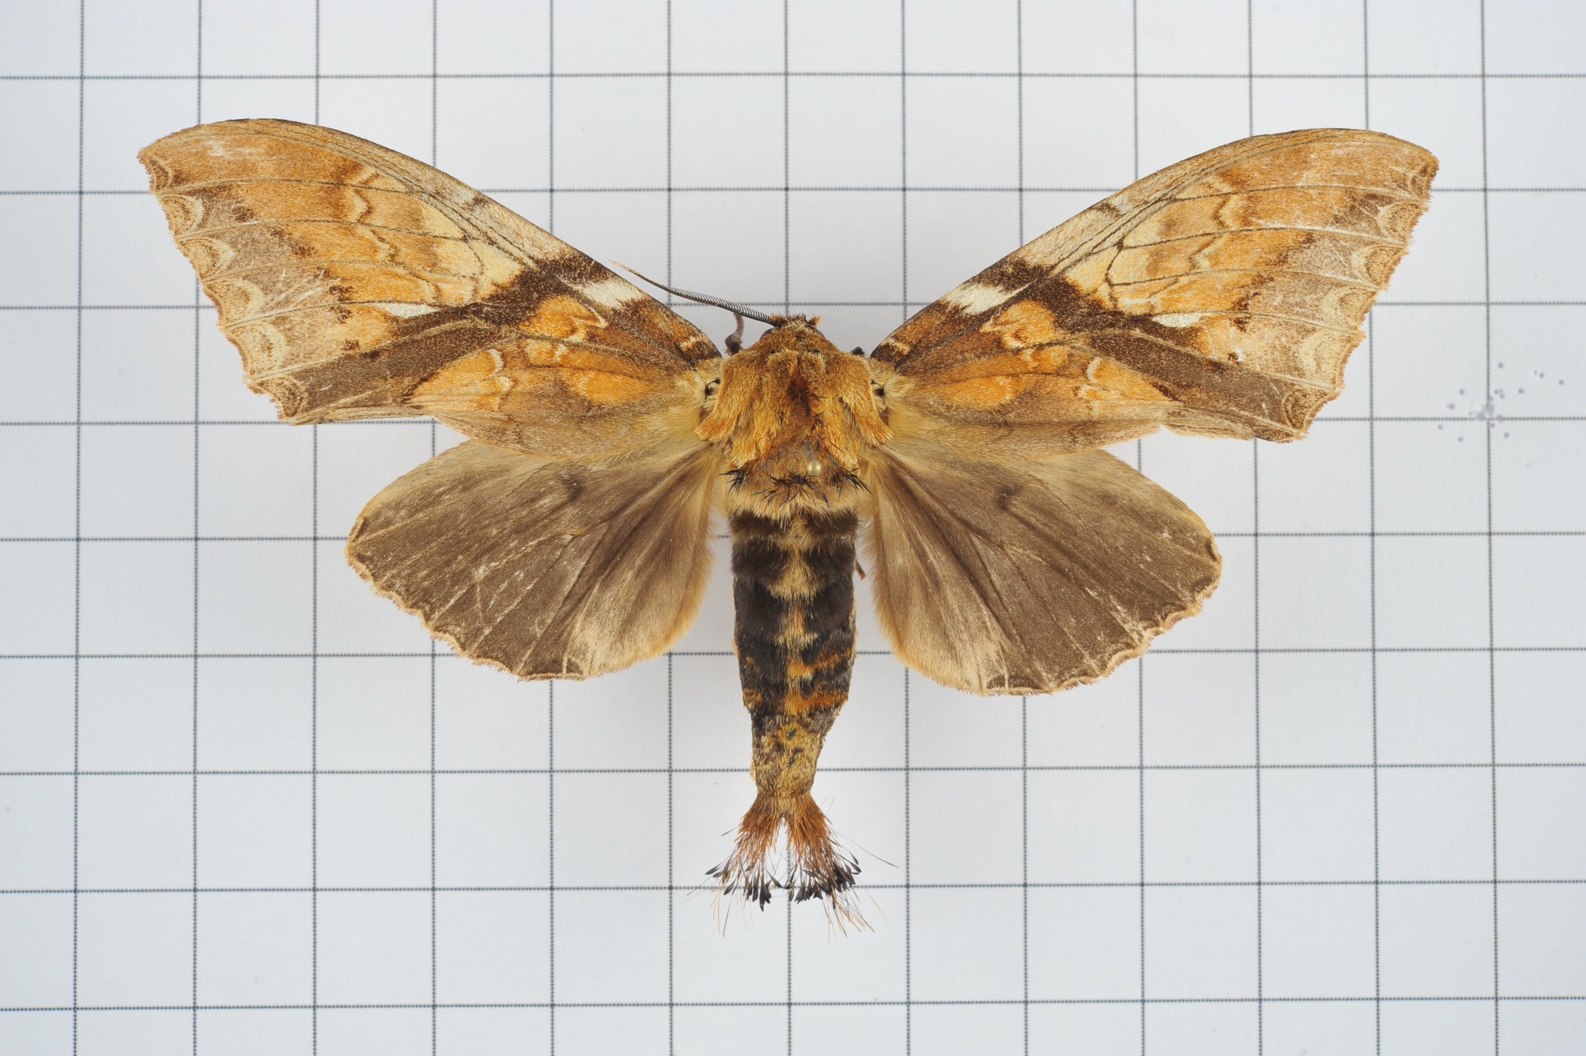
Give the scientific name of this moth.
Dudusa nobilis
